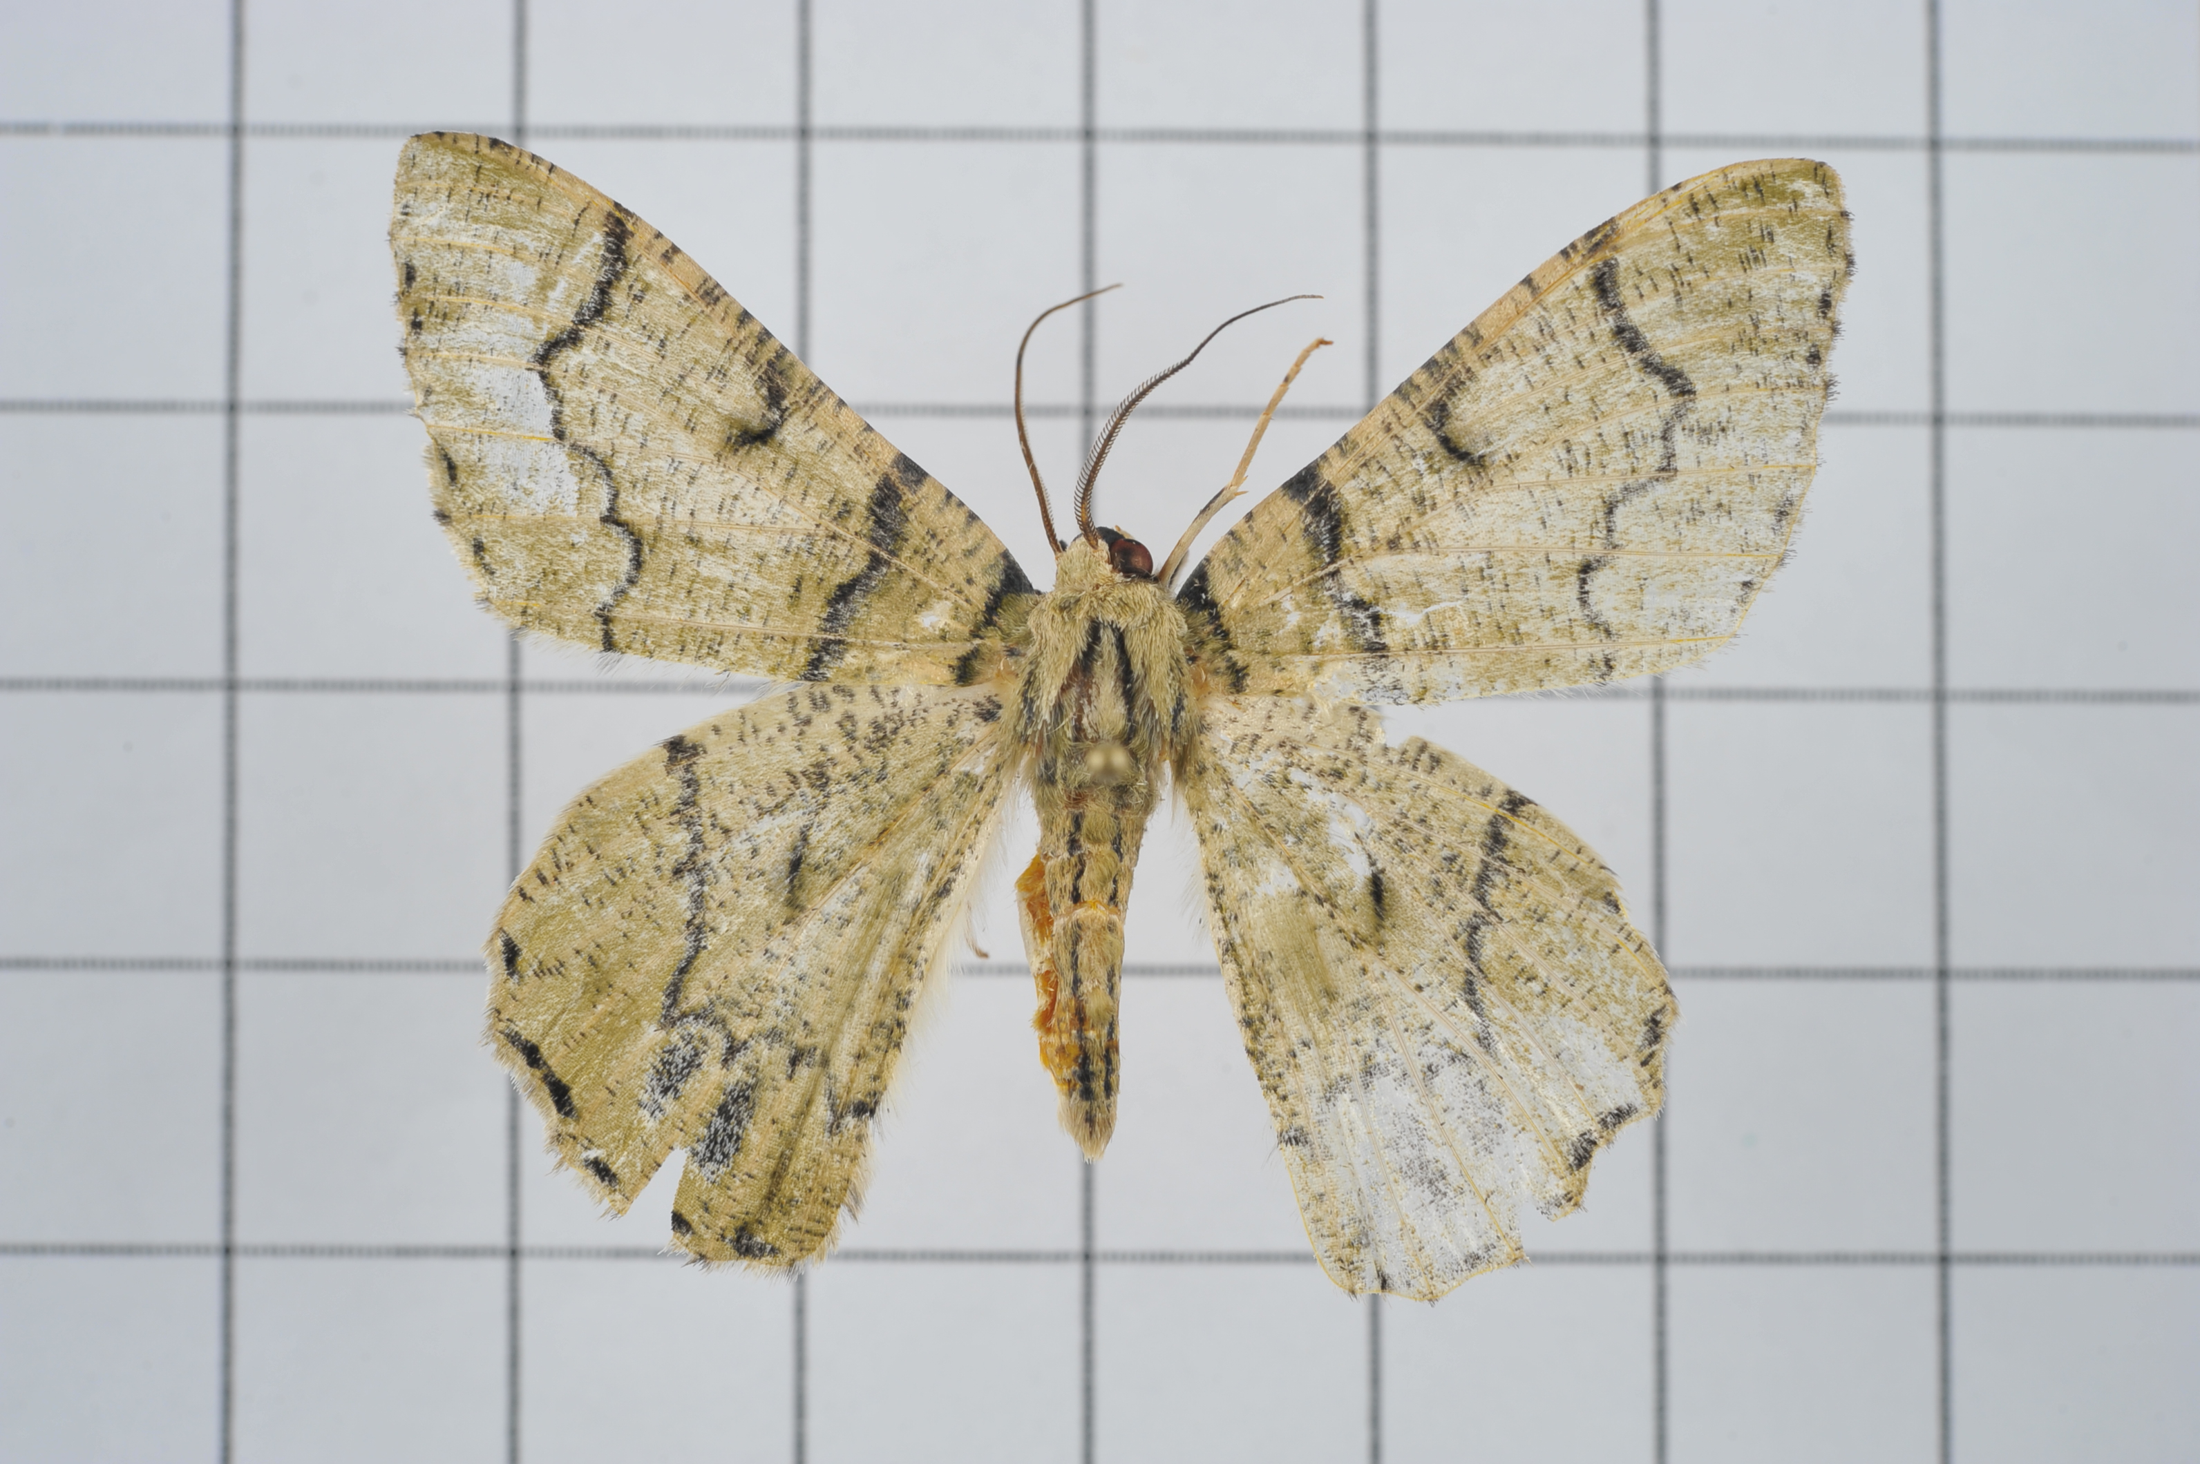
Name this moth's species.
Lophophelma iterans onerosus
